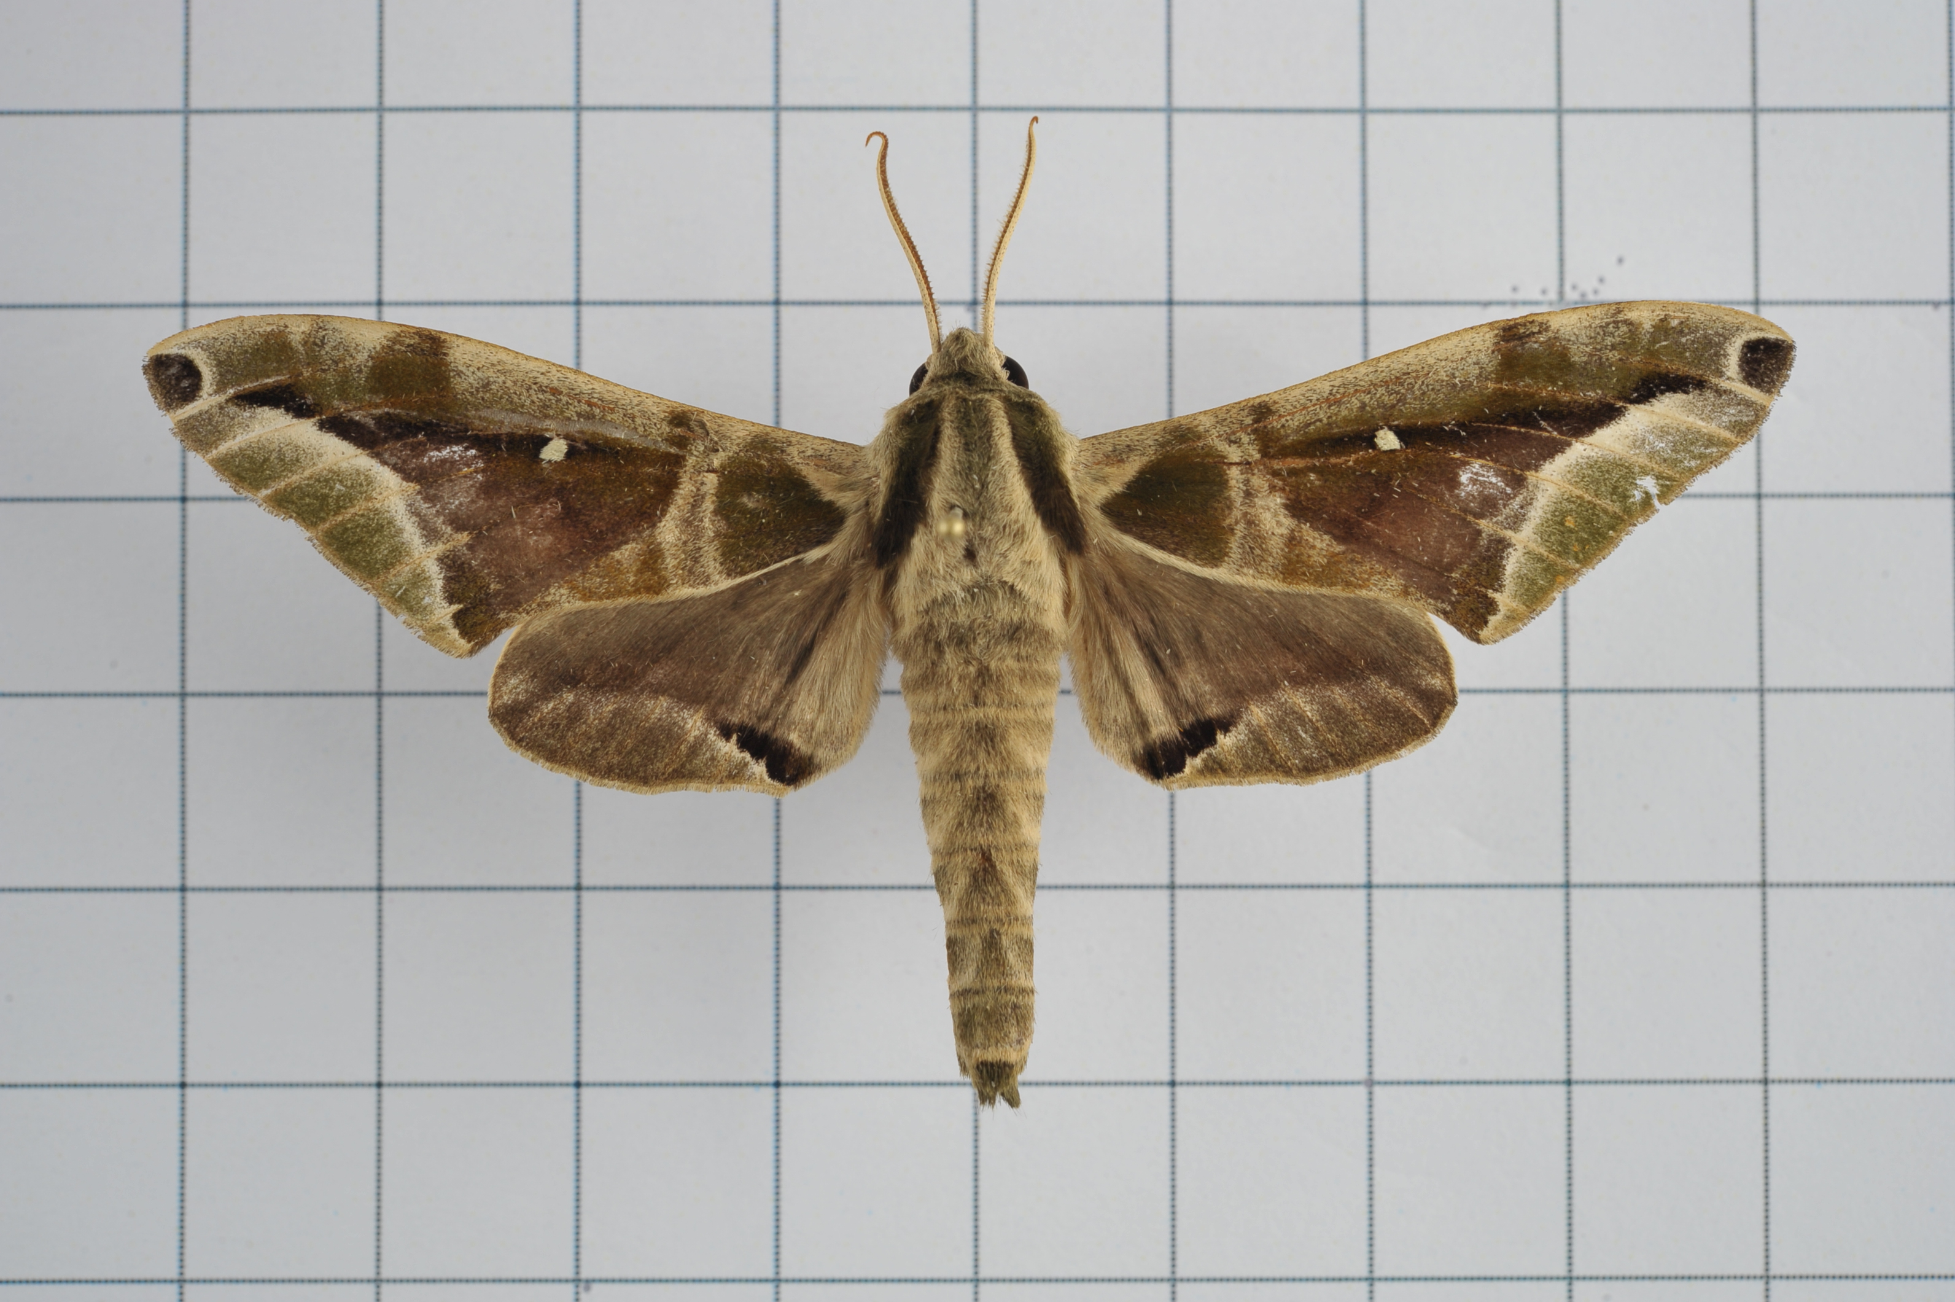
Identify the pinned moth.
Parum colligata
